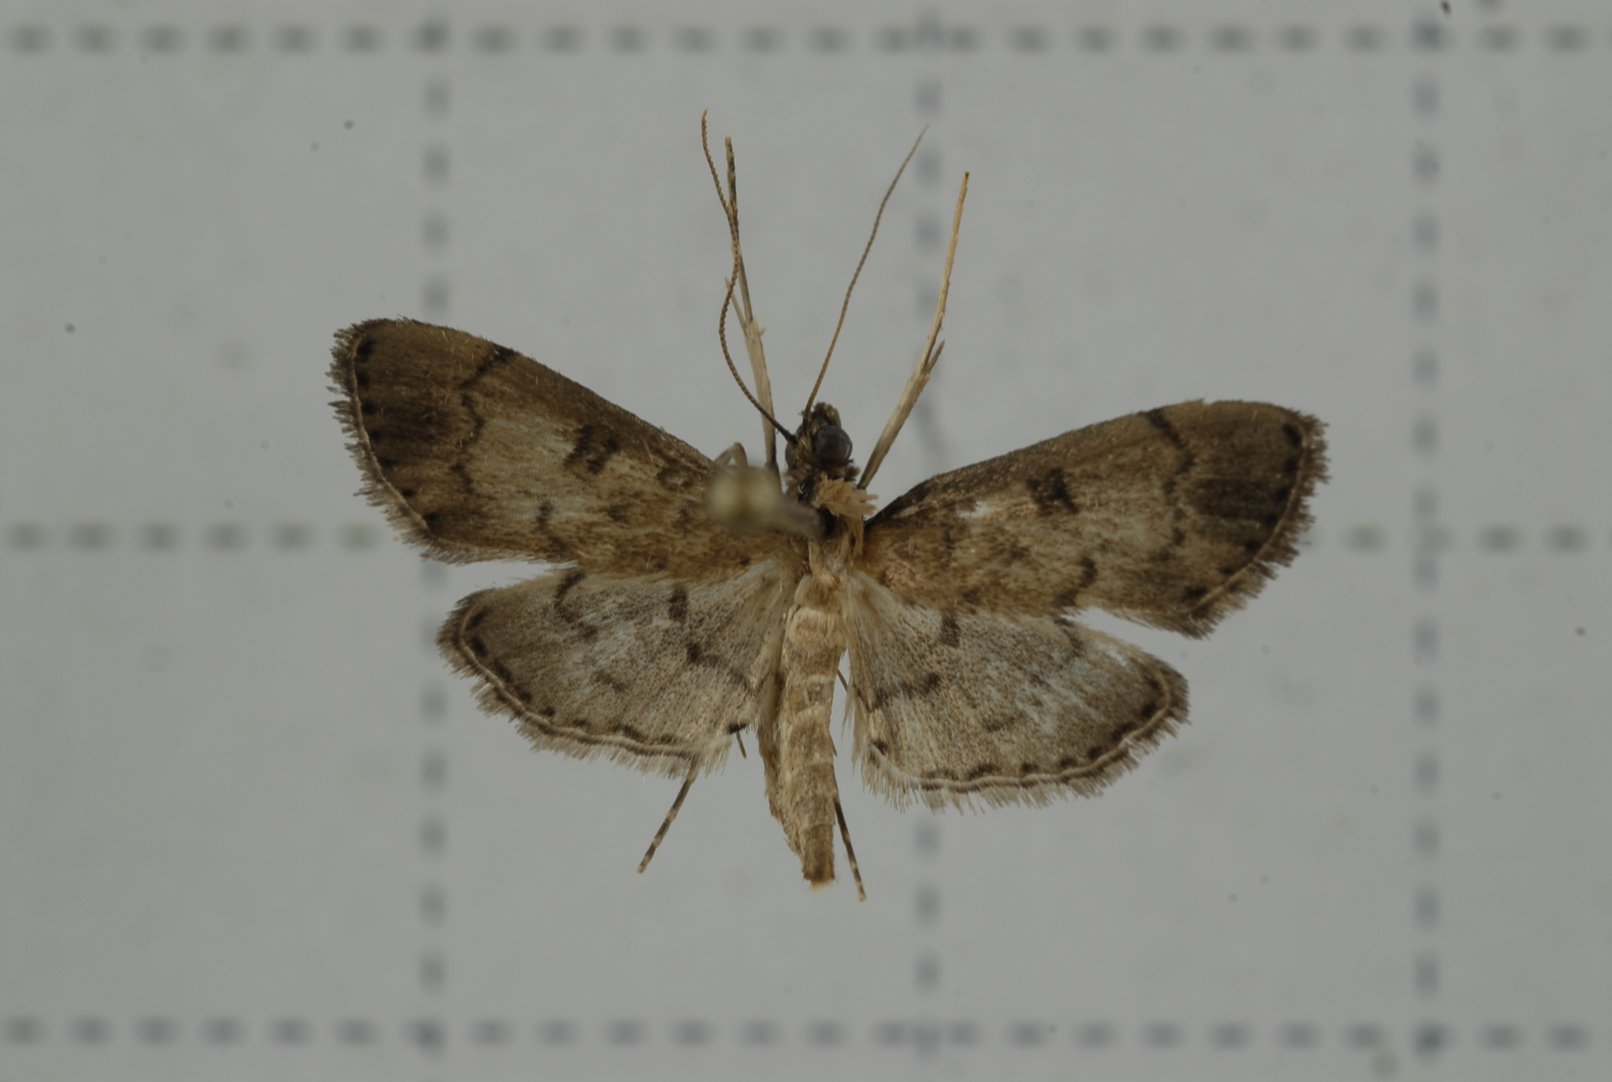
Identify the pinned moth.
Nacoleia charesalis
